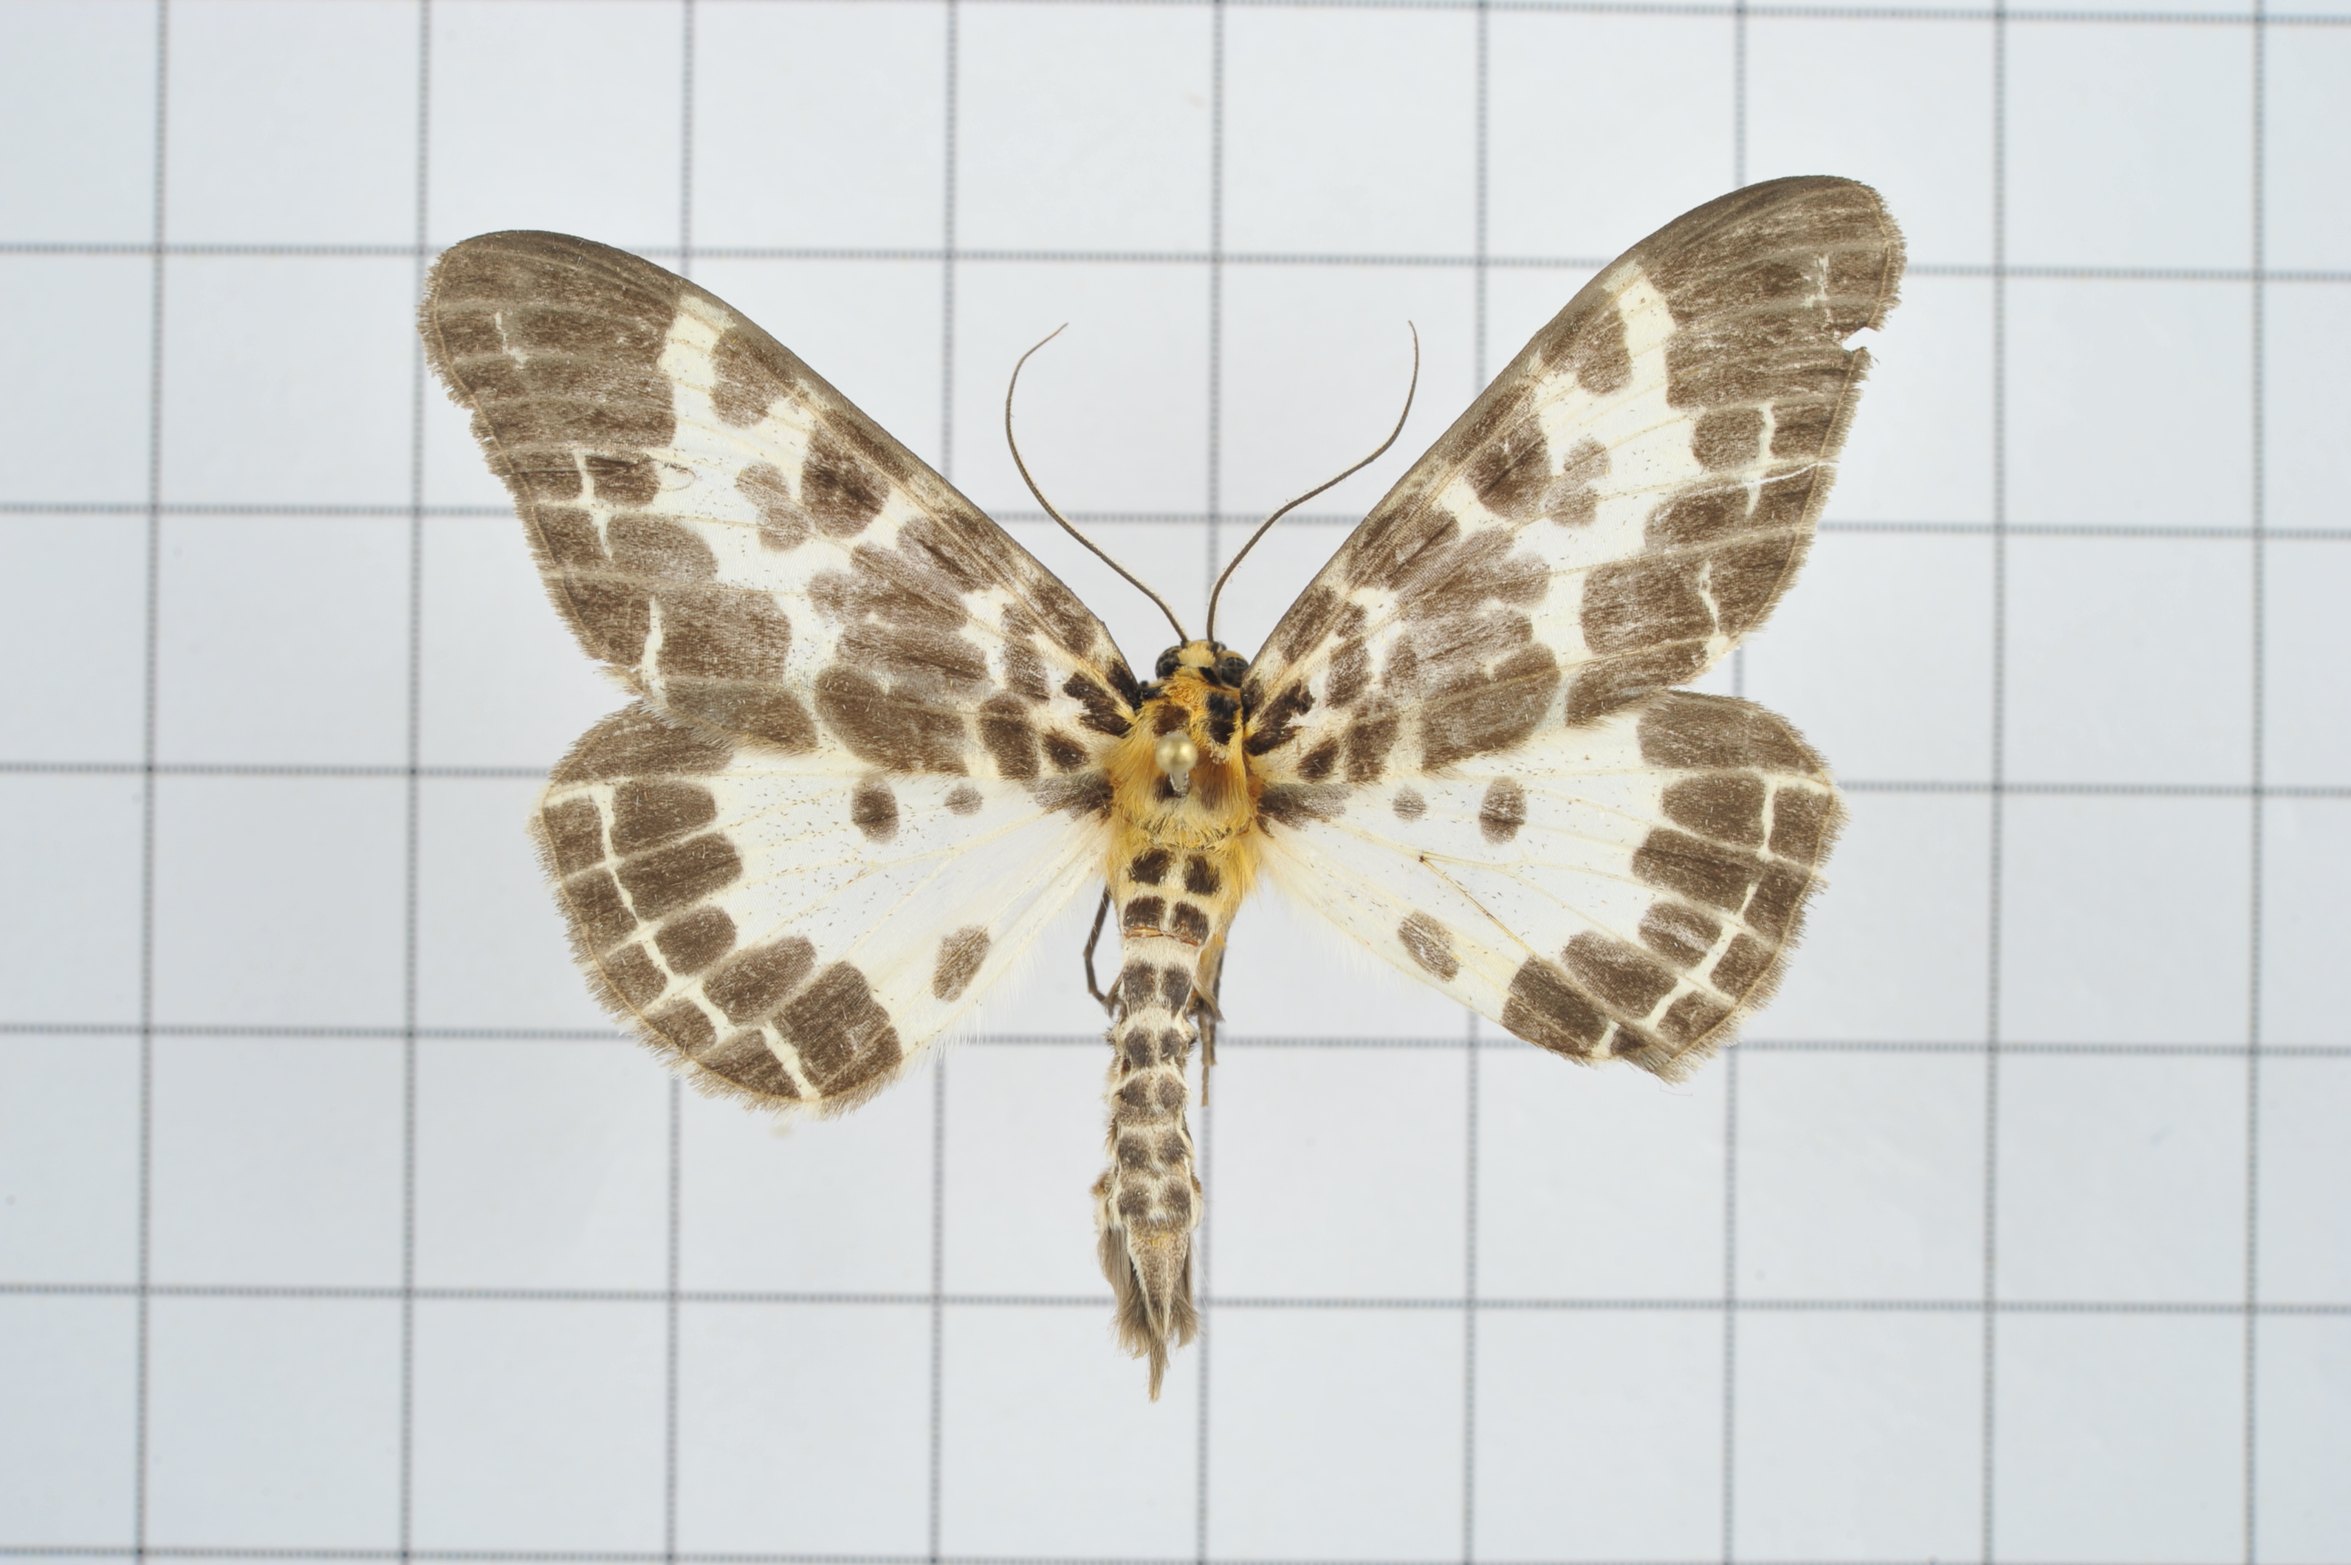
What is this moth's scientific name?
Pogonopygia nigralbata nigralbata
